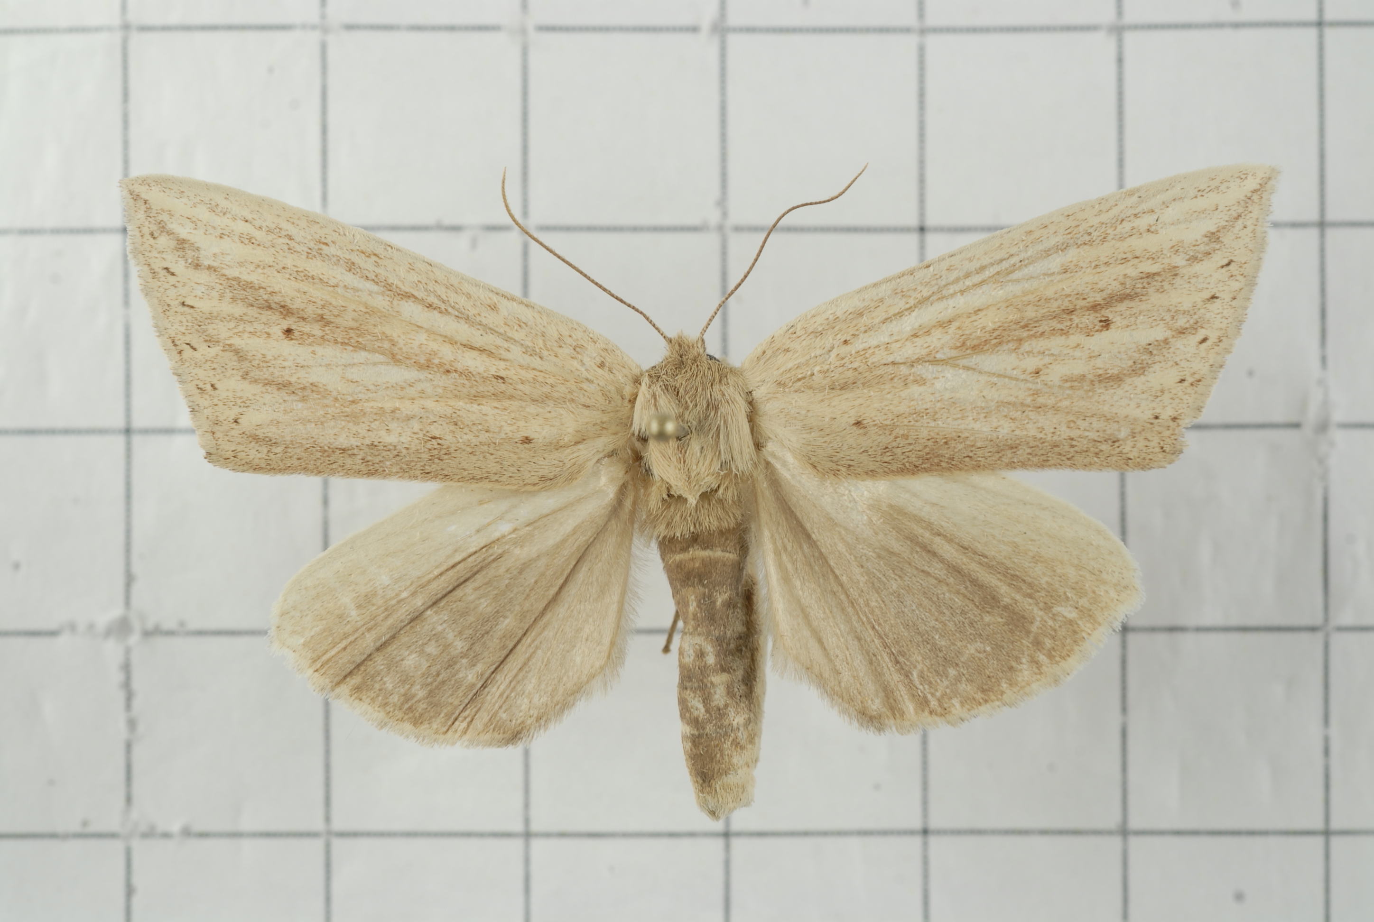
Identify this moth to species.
Saliocleta virgata
